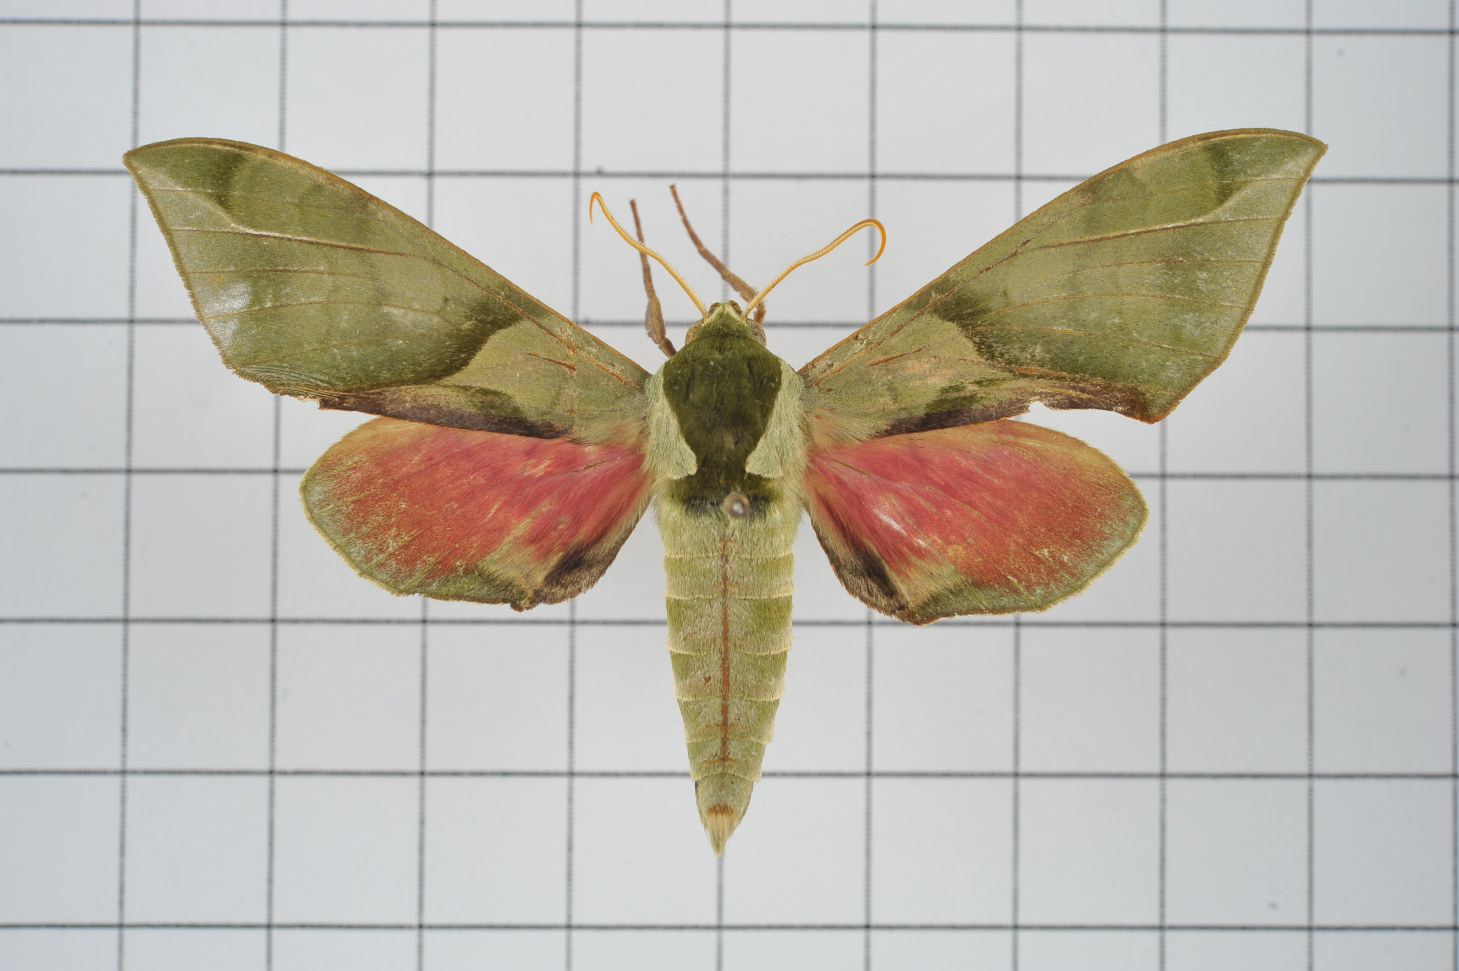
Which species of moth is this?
Callambulyx tatarinovii formosana
